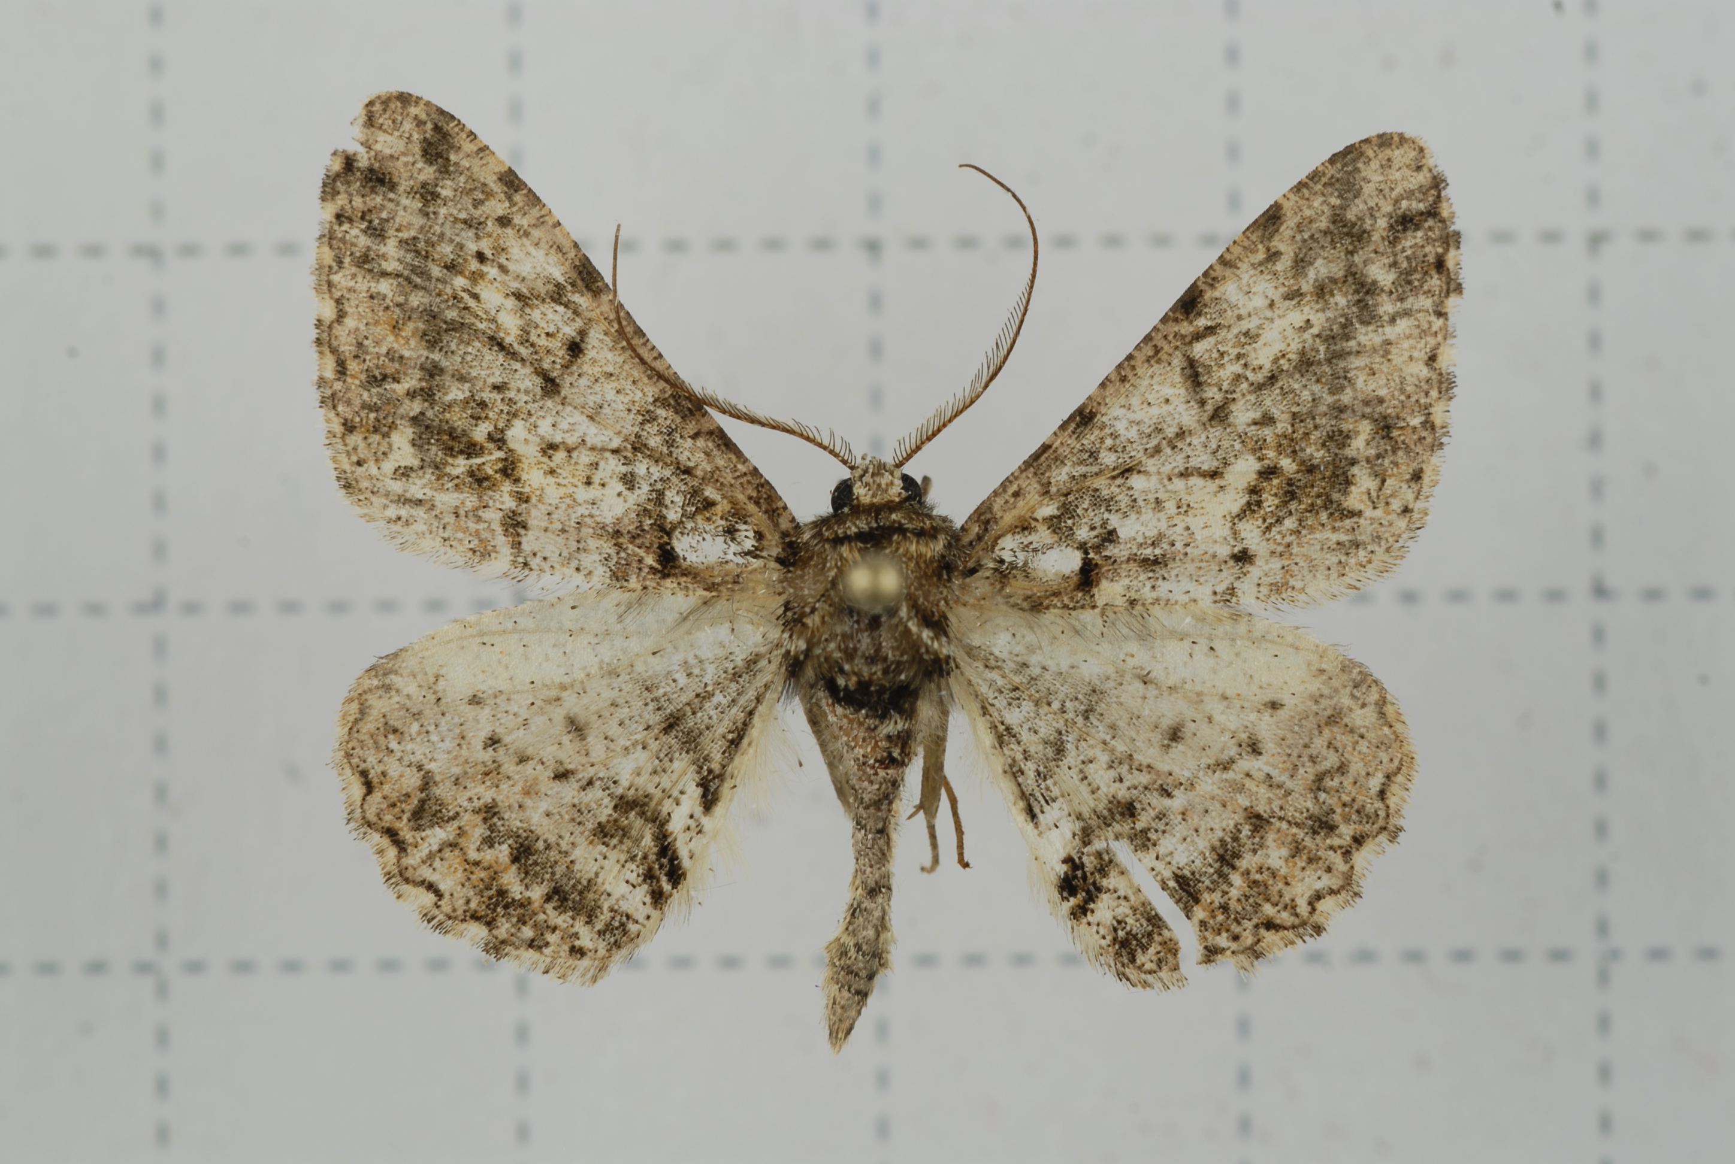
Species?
Alcis taiwanovariegata
